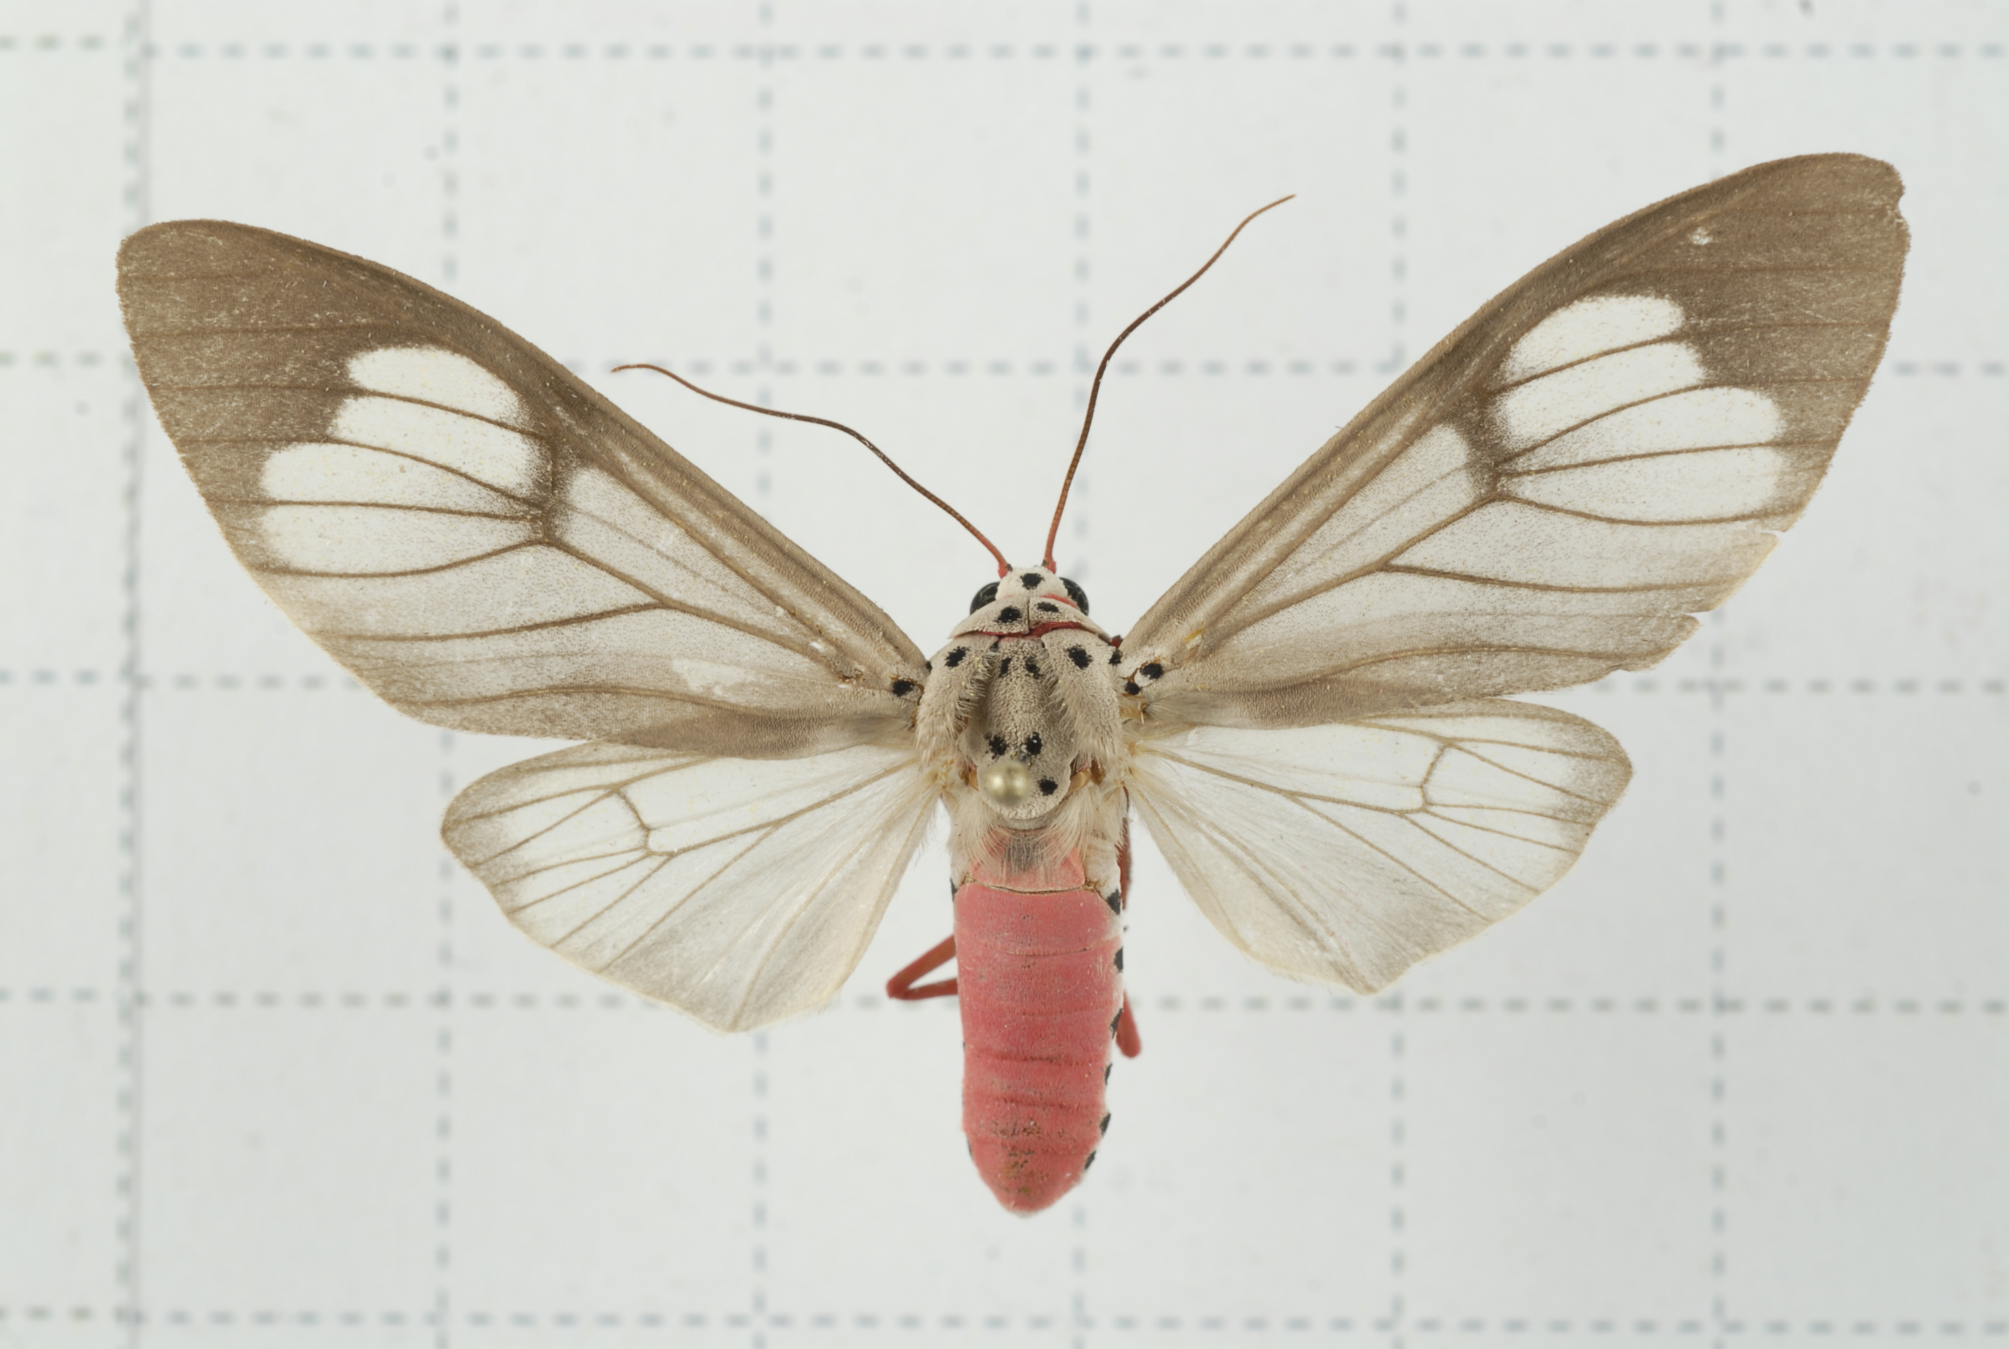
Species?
Amerila astreus
